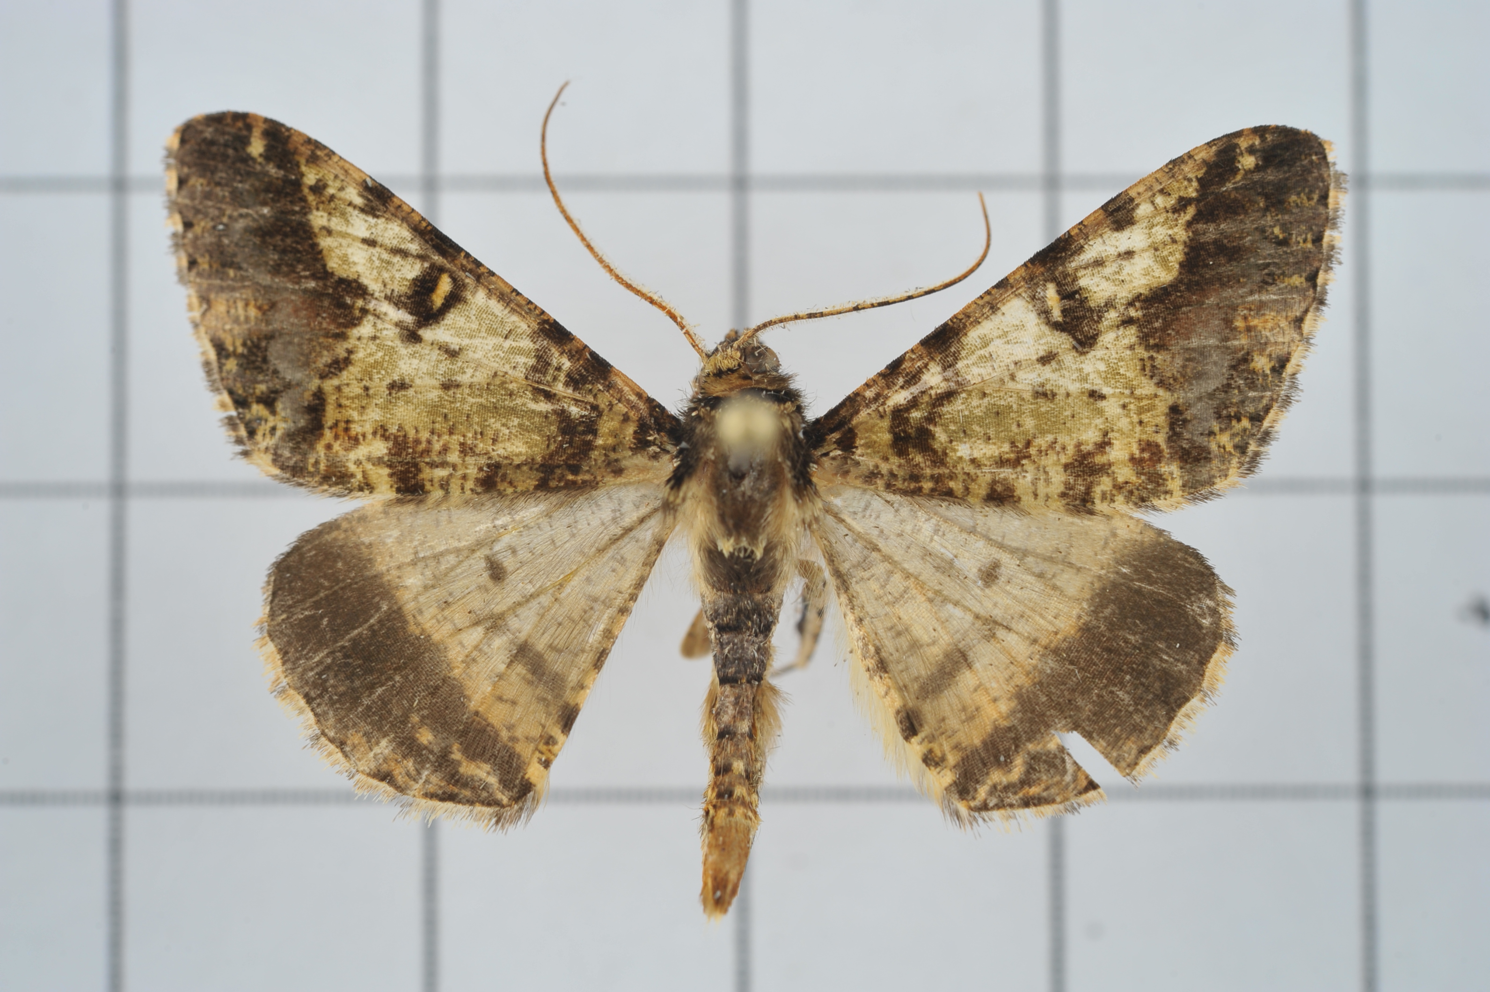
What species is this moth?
Gasterocome pannosaria orta
